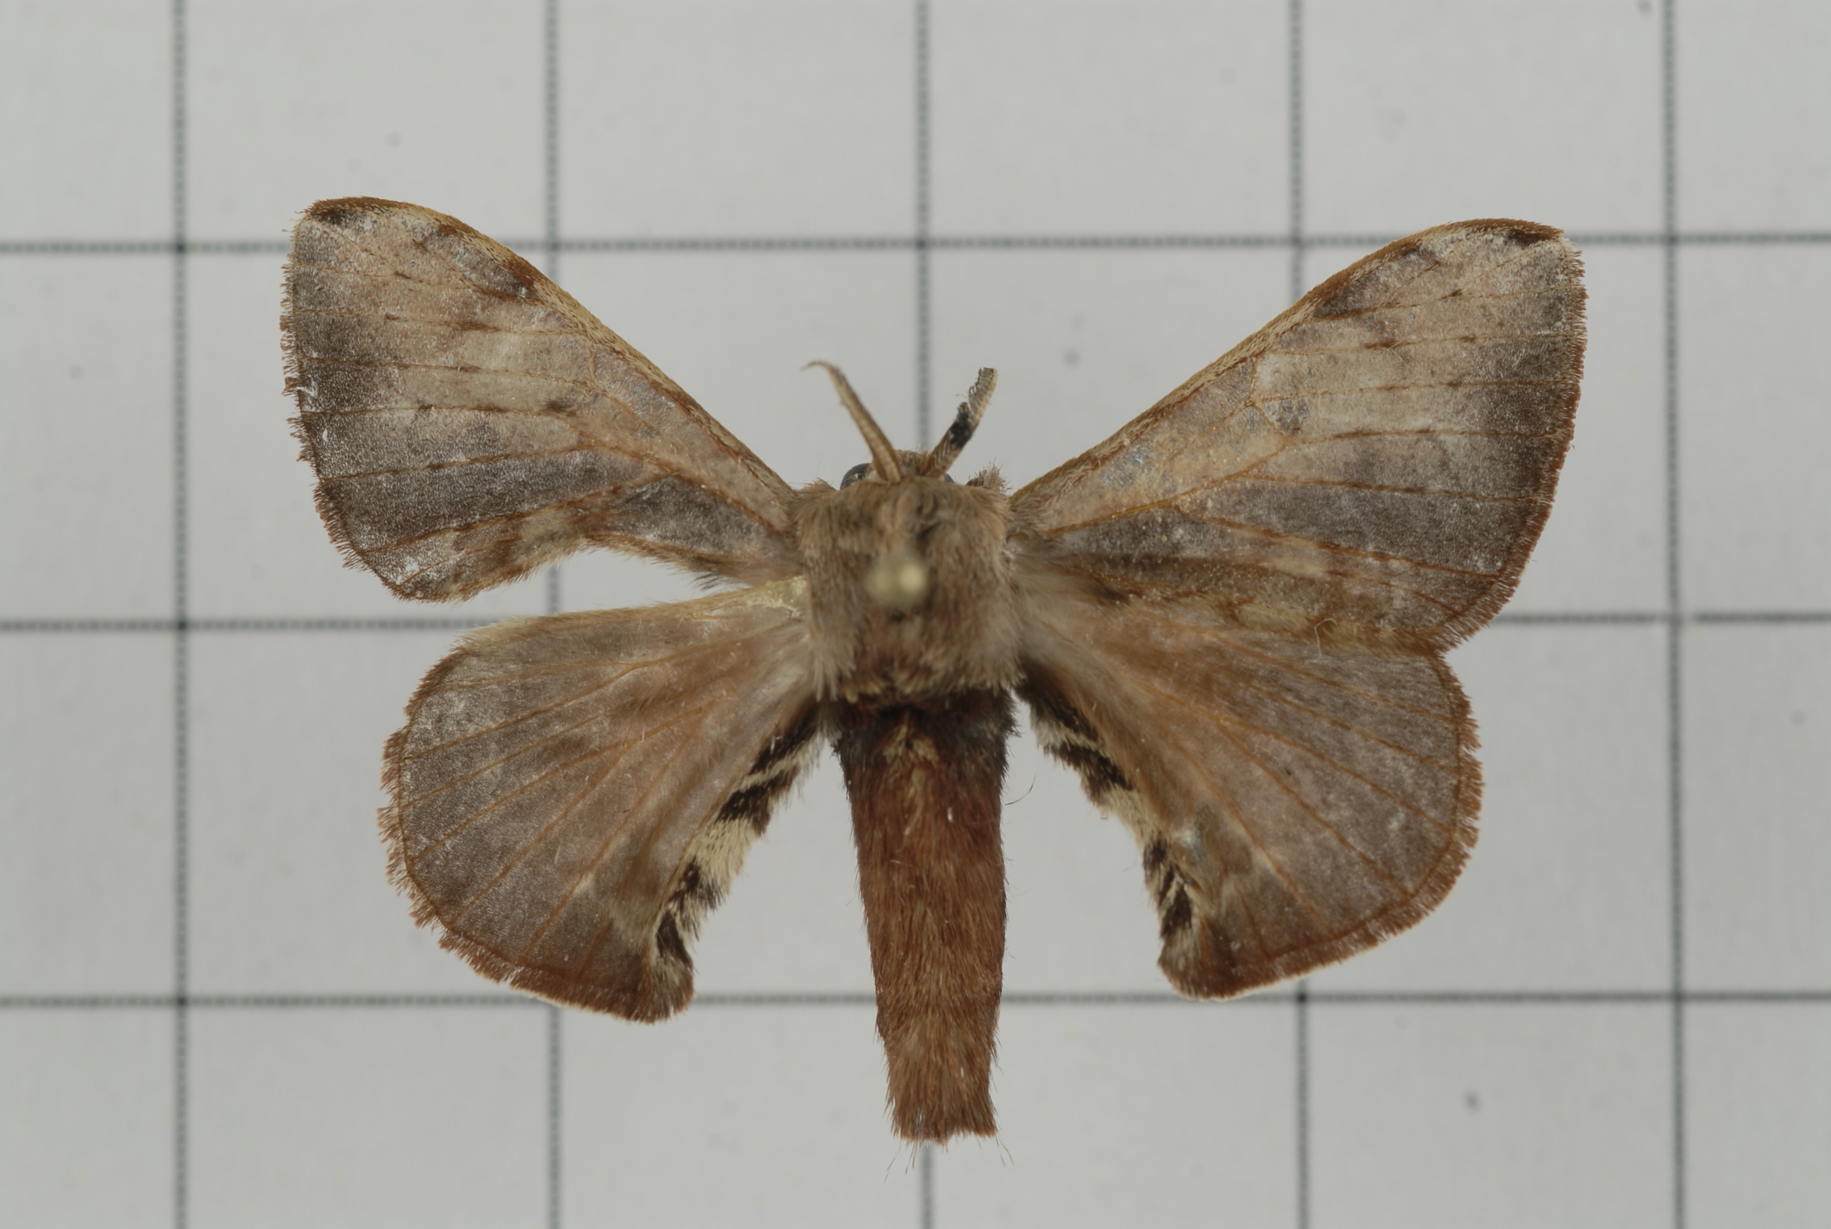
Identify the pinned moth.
Triuncina brunnea
